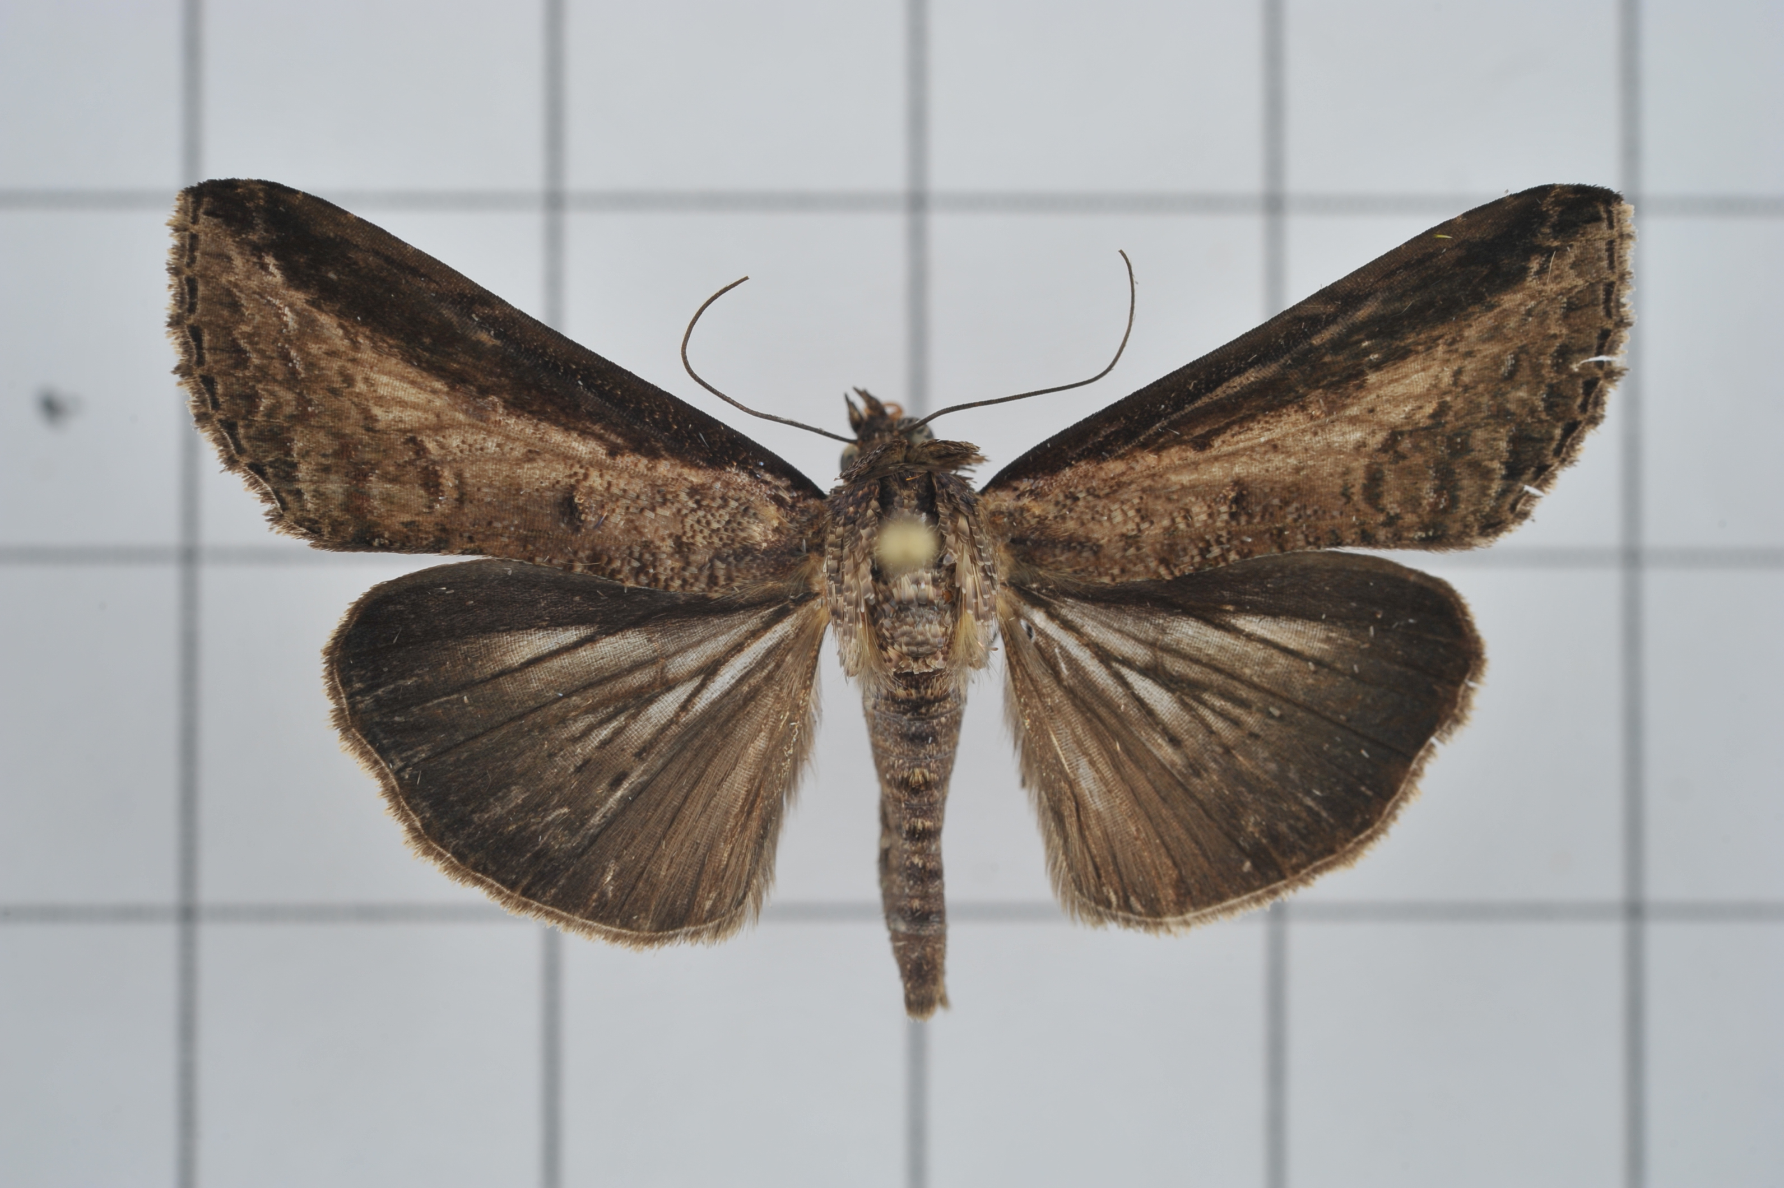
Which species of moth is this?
Lophoptera squammigera
